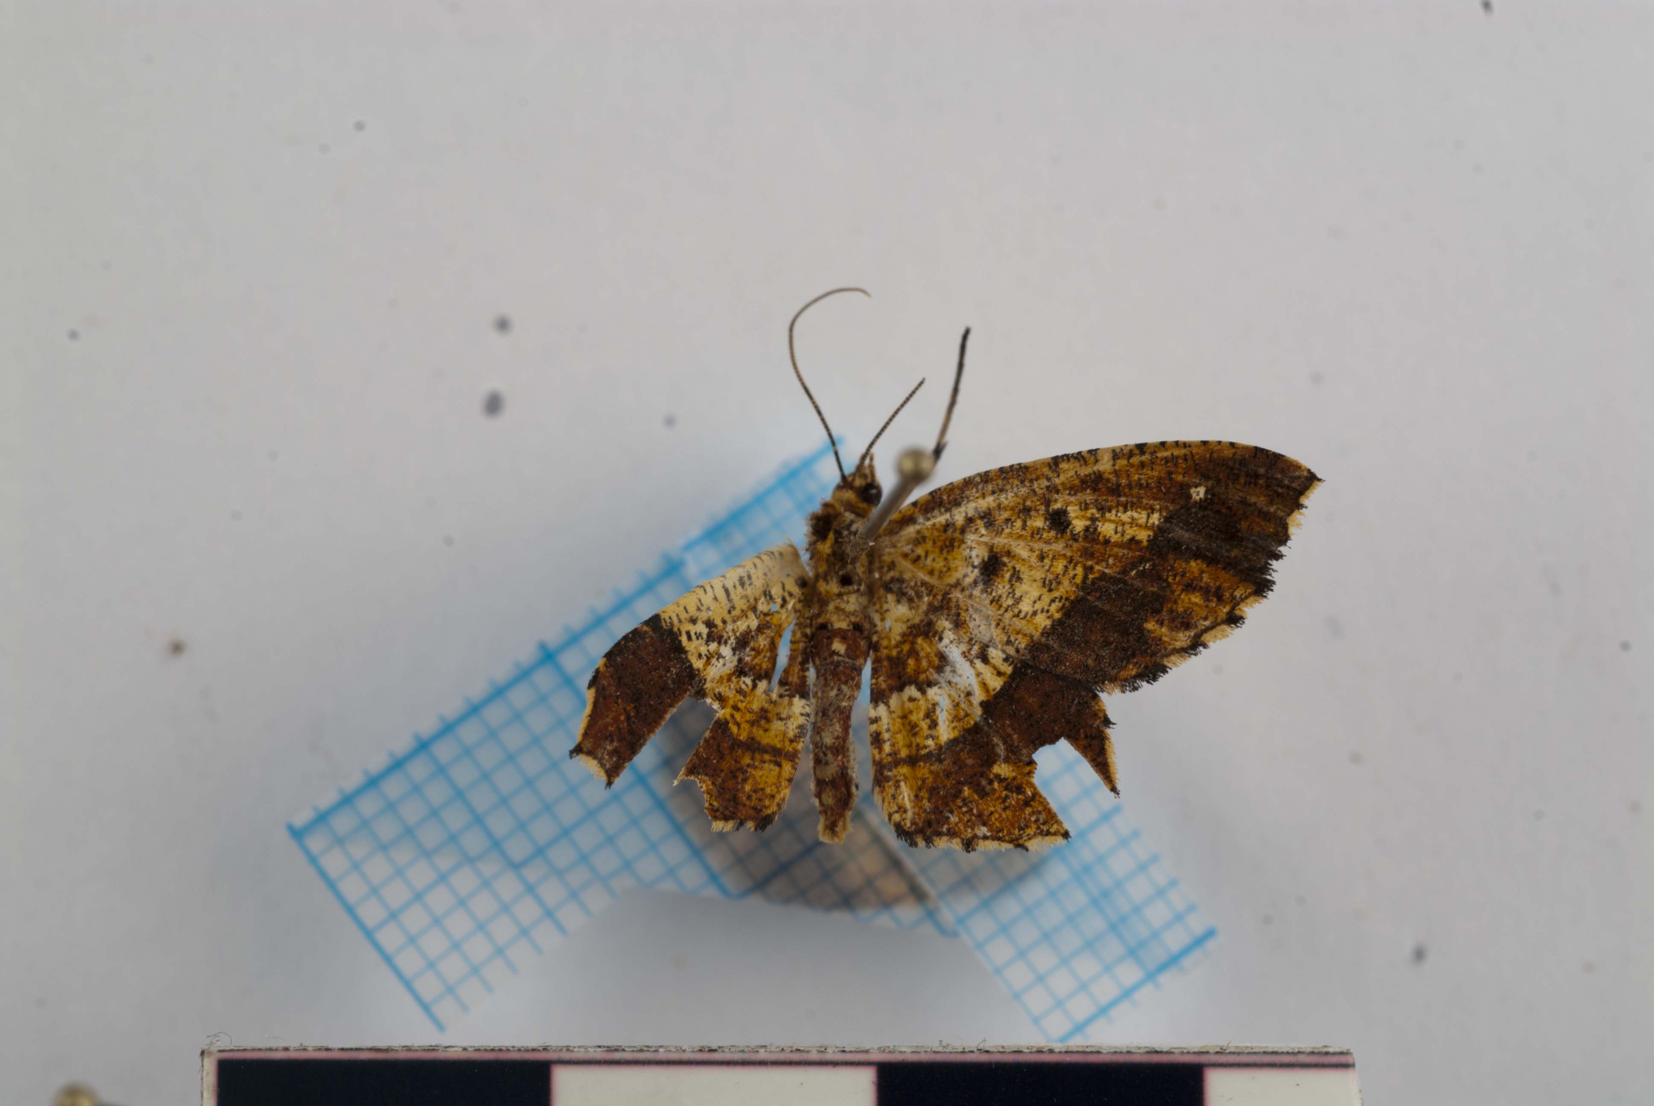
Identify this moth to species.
Entomopteryx combusta combusta
